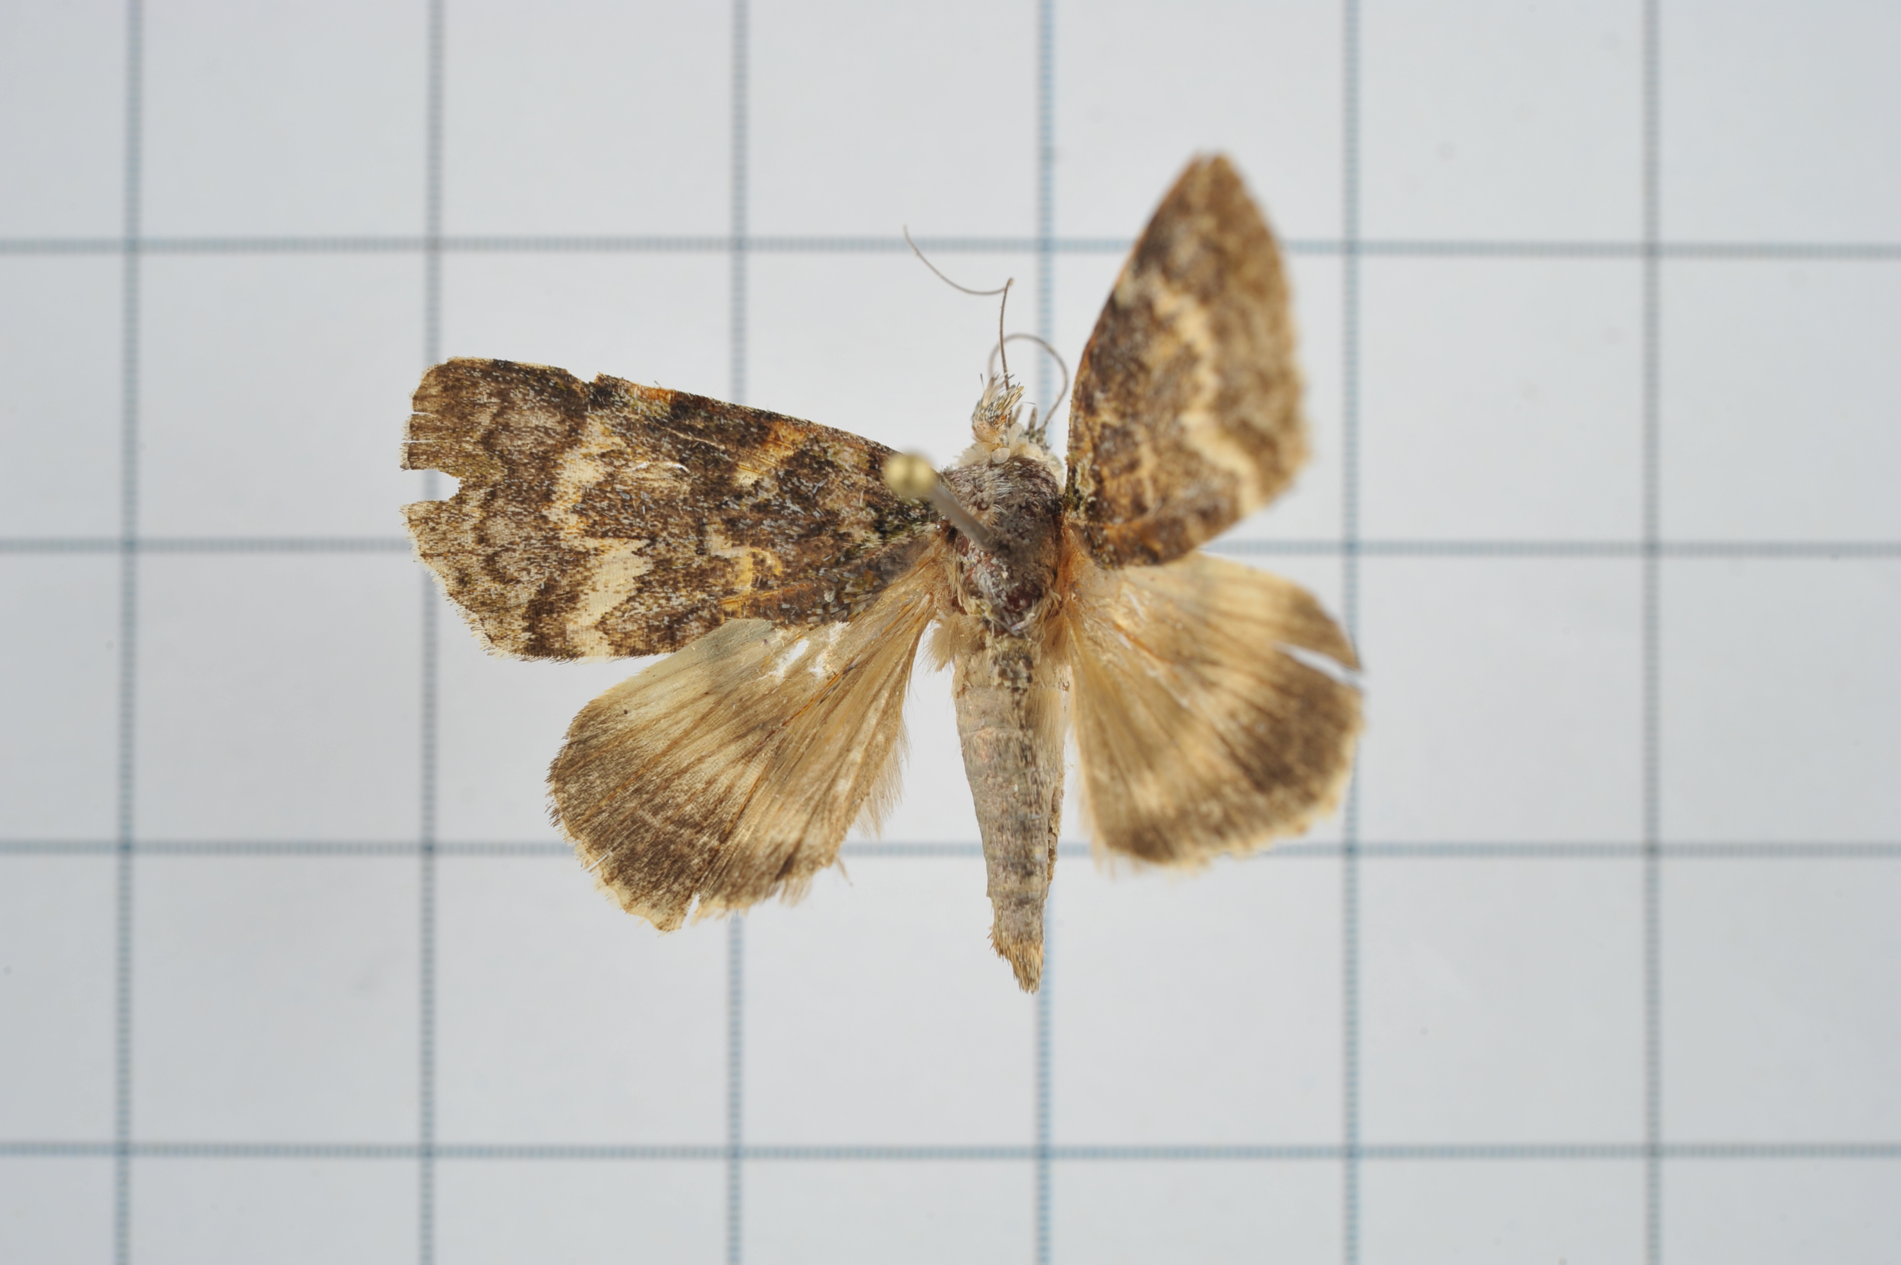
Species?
Blenina quinaria
